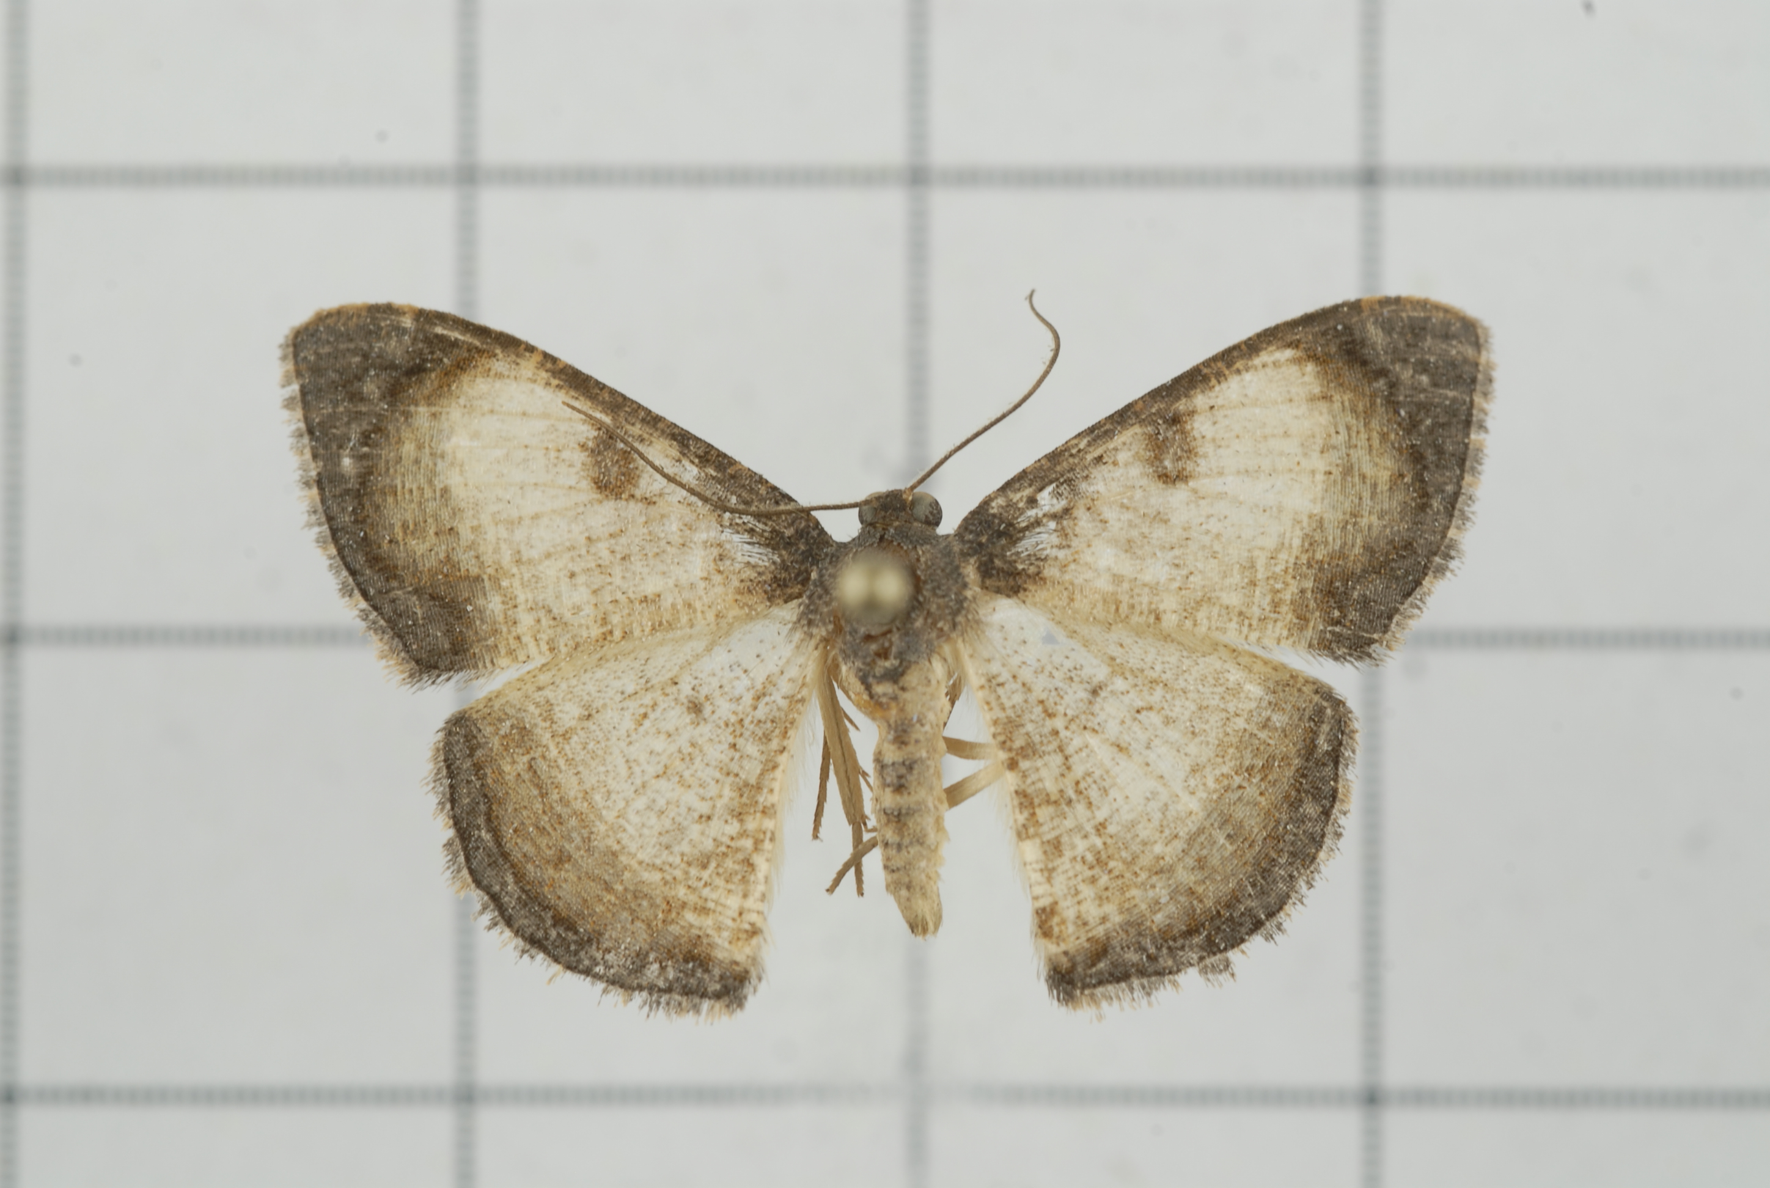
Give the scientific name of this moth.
Hydatocapnia gemina
